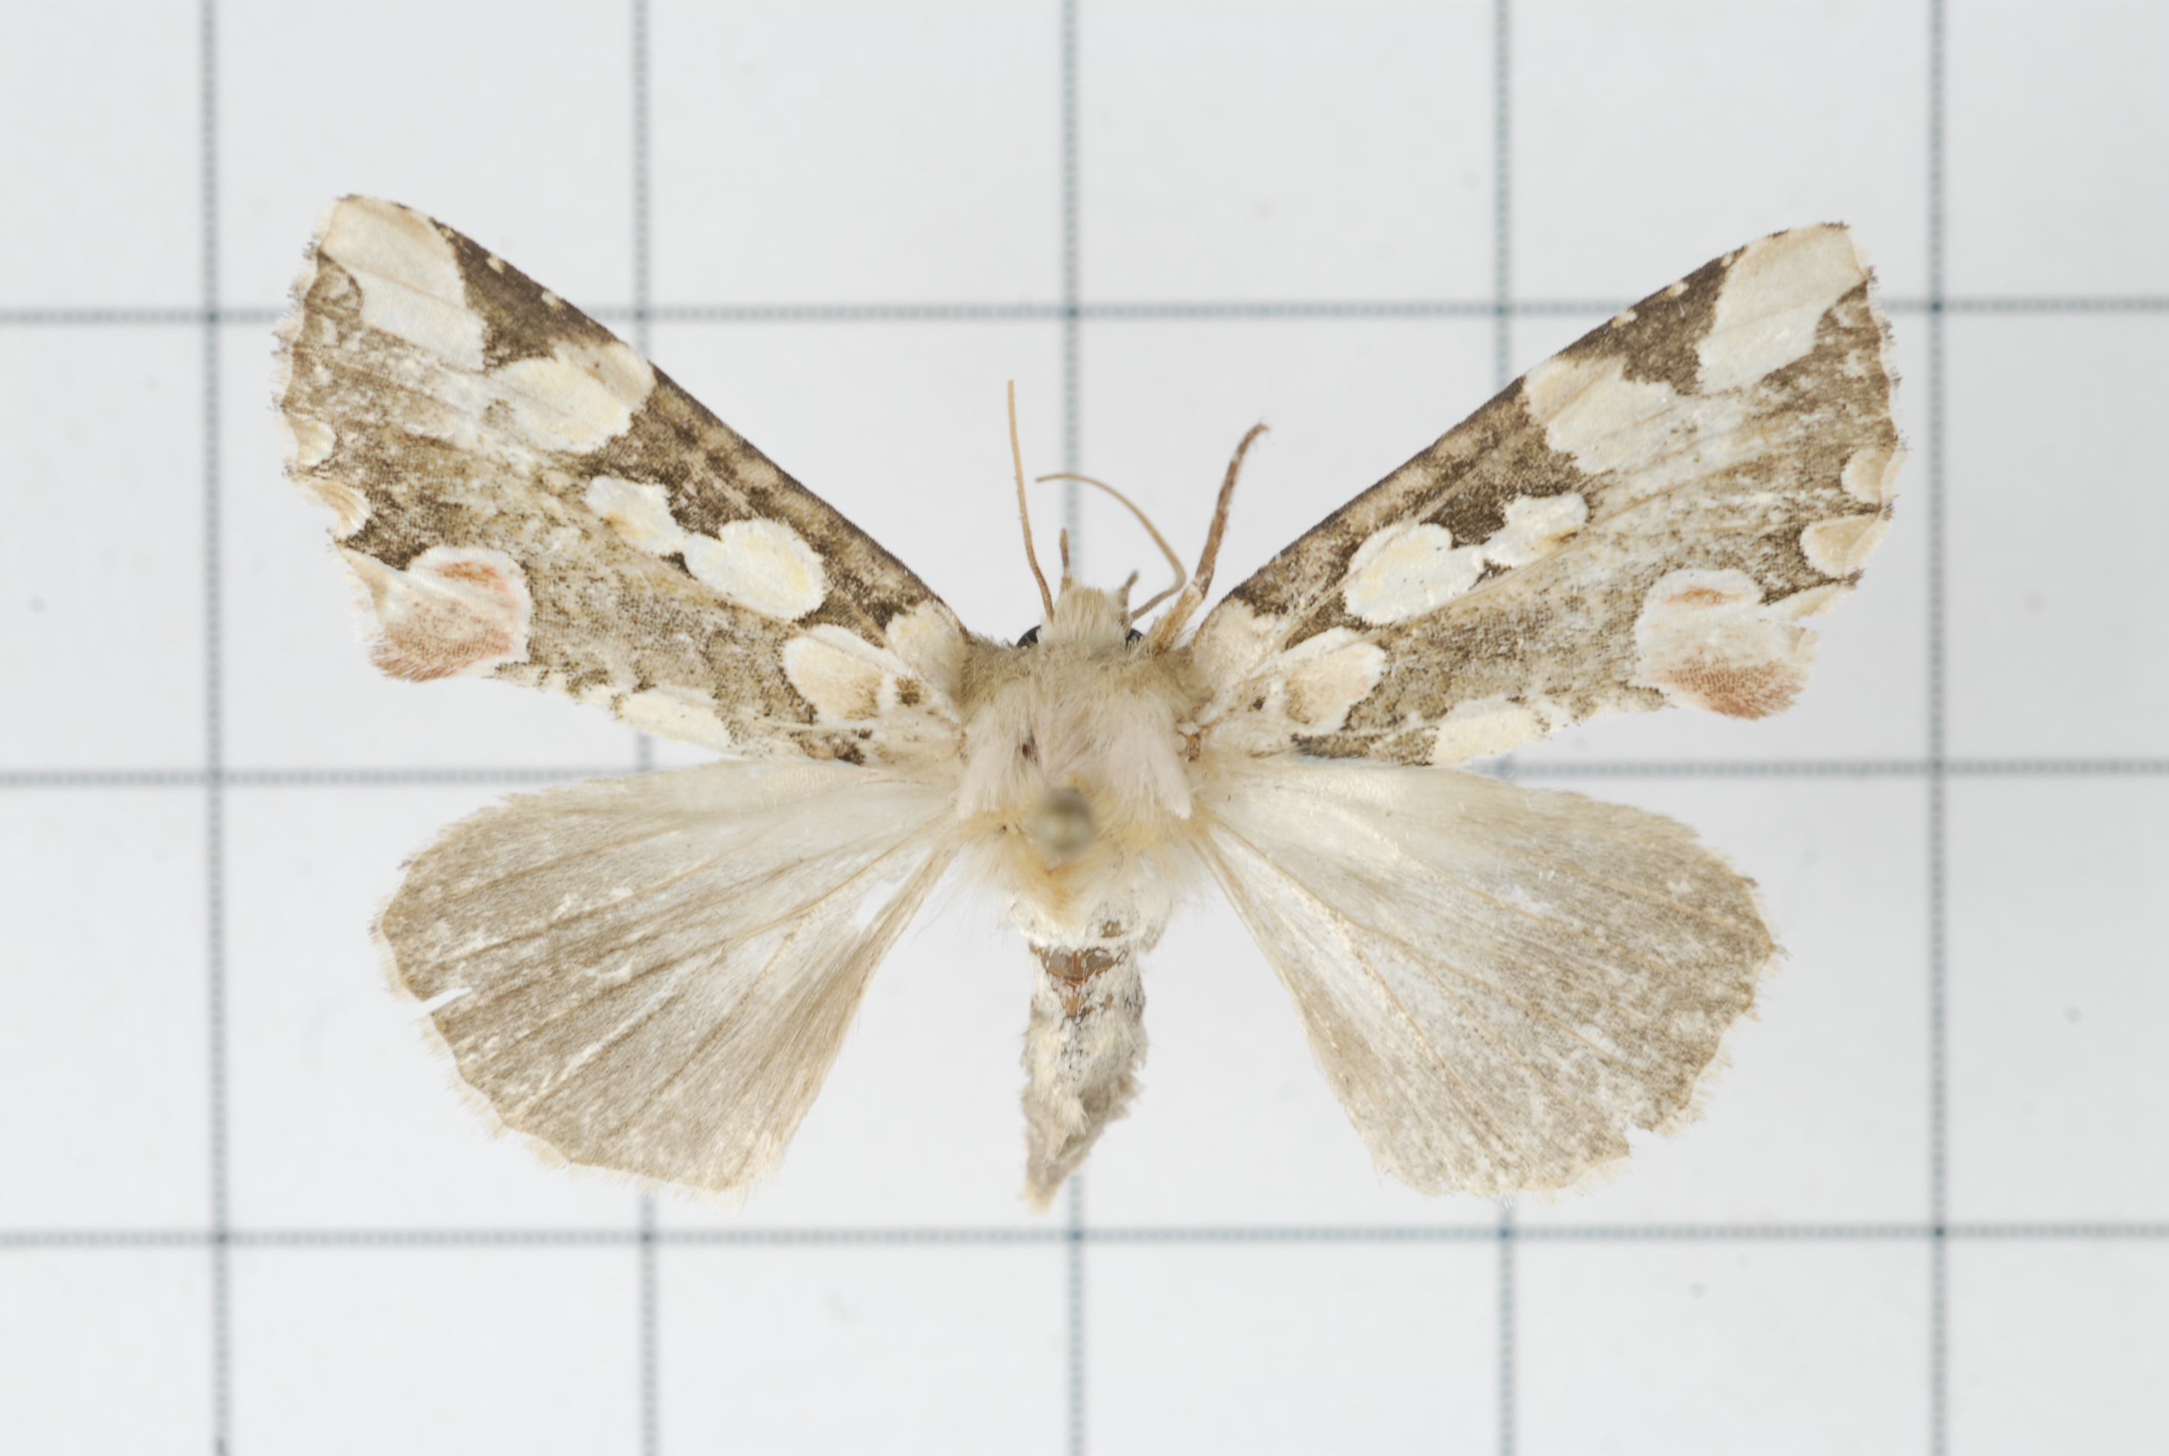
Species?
Horithyatira decorata takamukui
